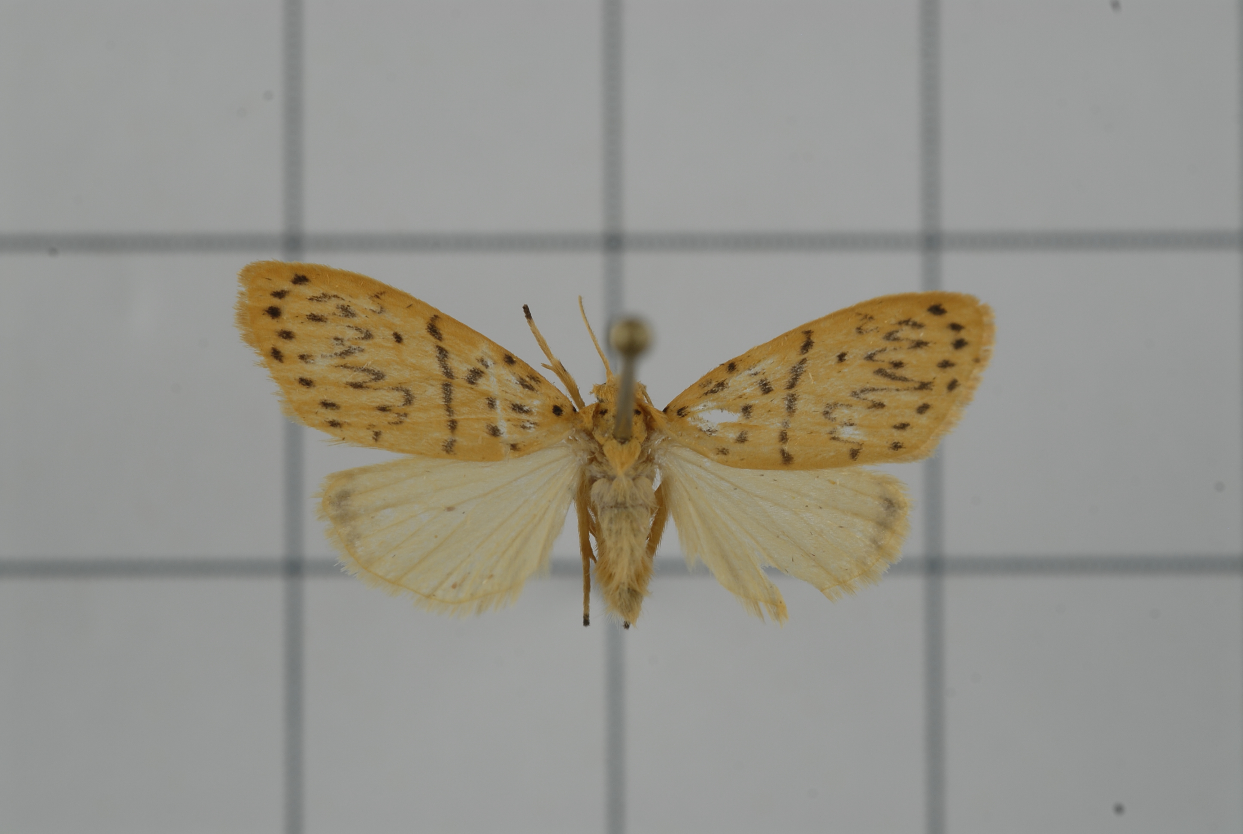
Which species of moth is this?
Huangilene alikangiae alikangiae
